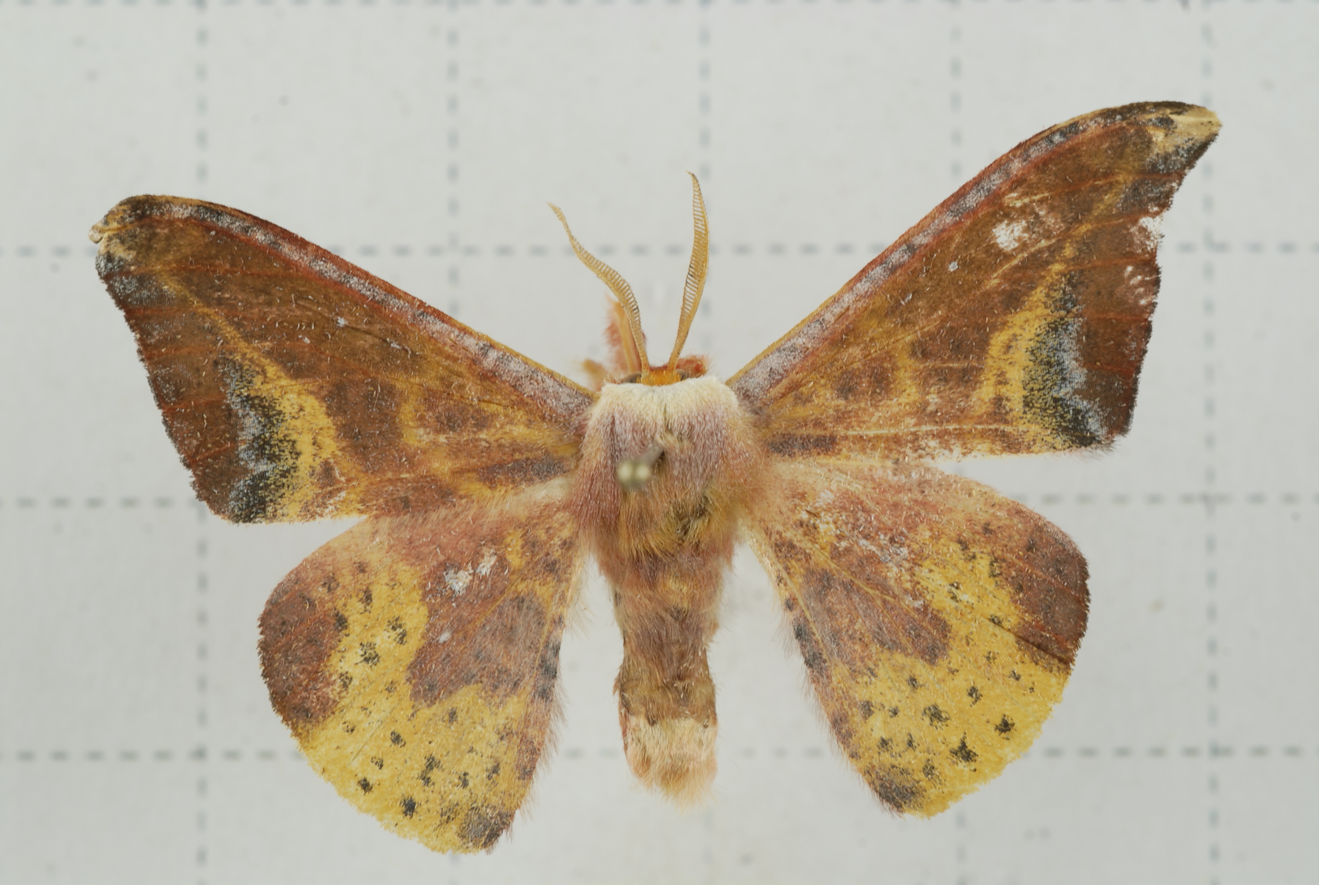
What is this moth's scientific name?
Oreta fuscopurpurea
